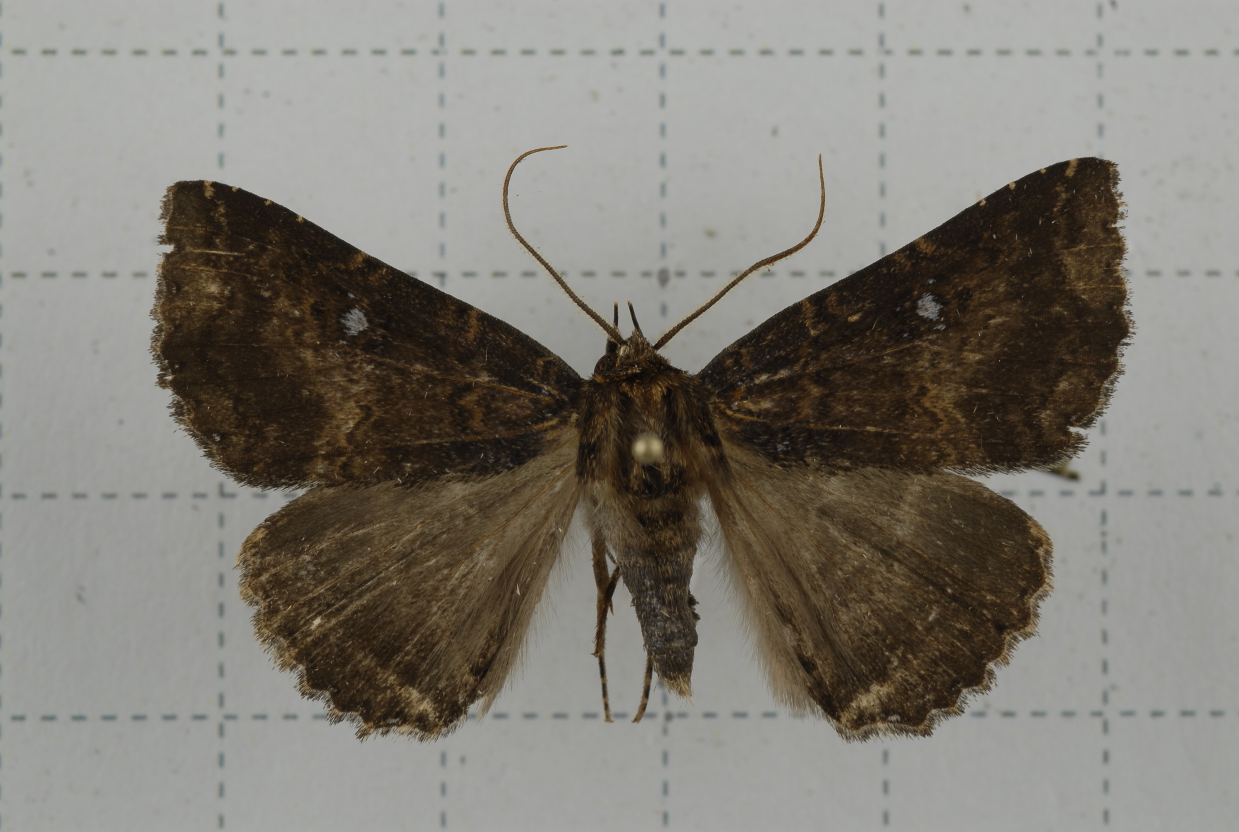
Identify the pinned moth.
Hypersypnoides punctosa
